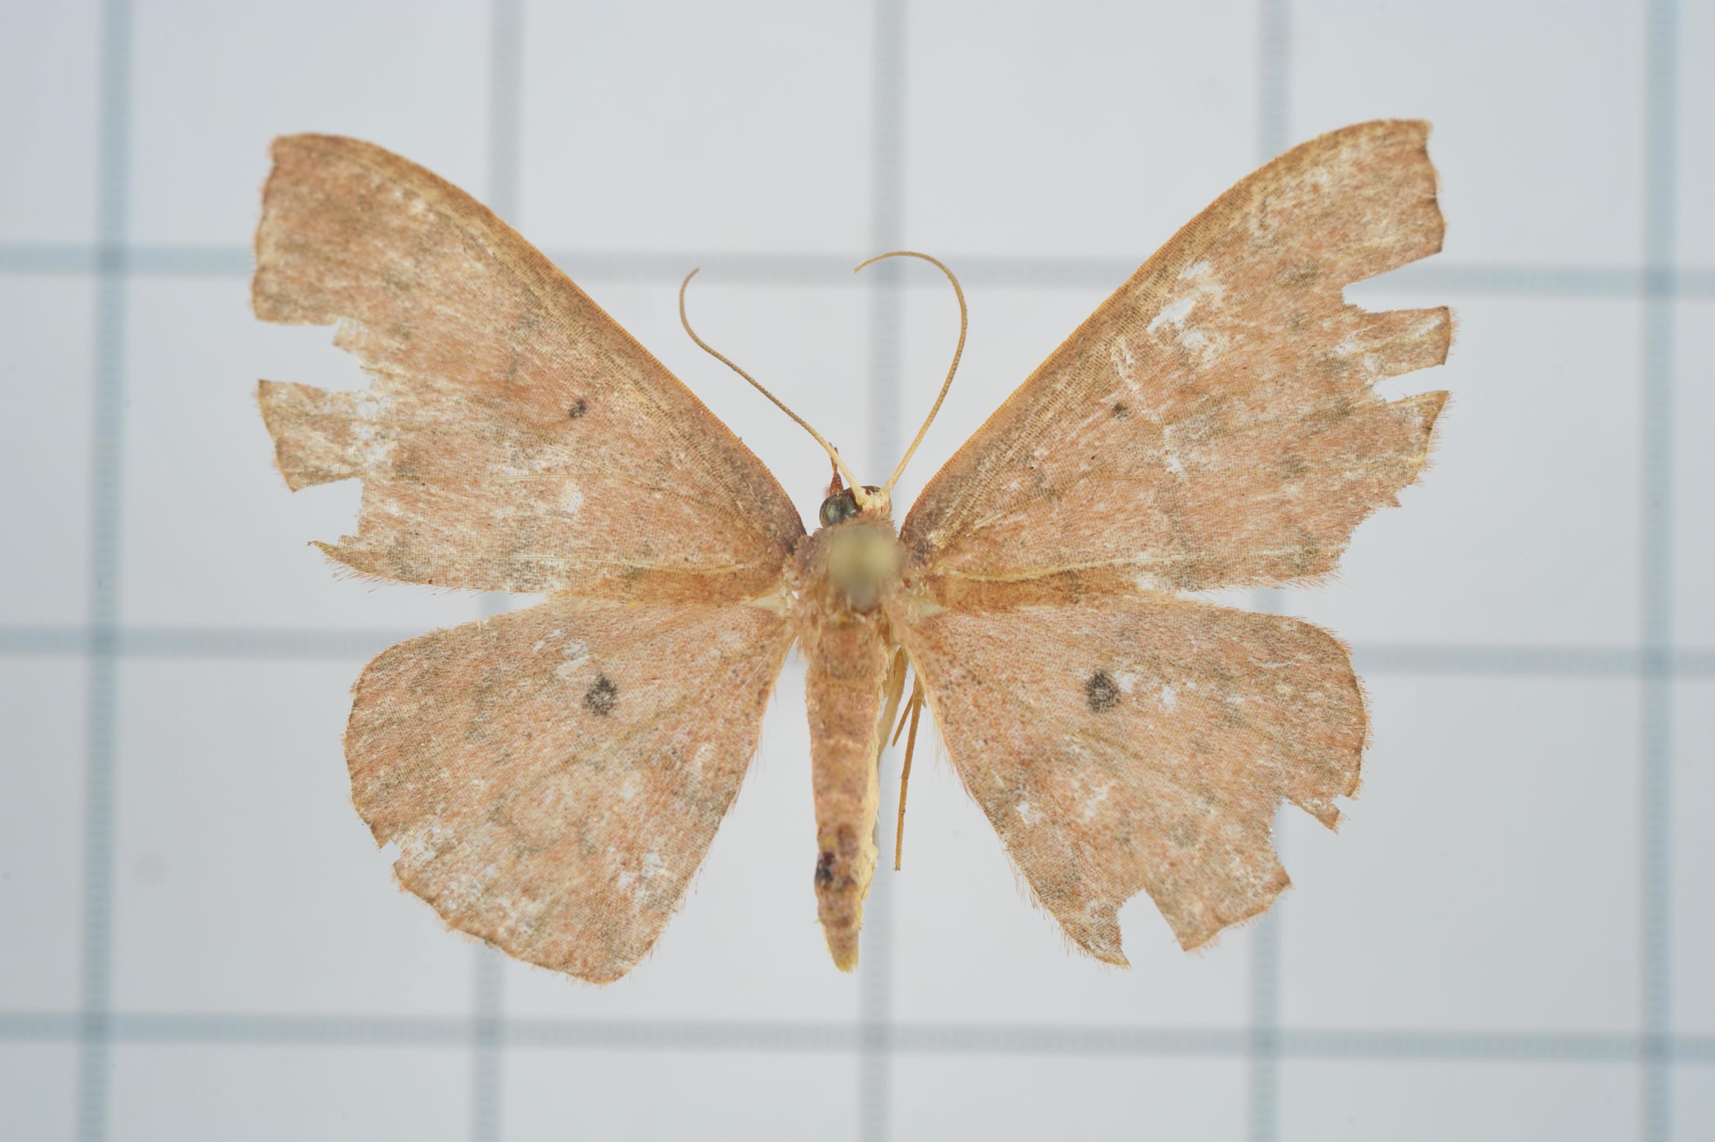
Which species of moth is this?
Organopoda carnearia carnearia
